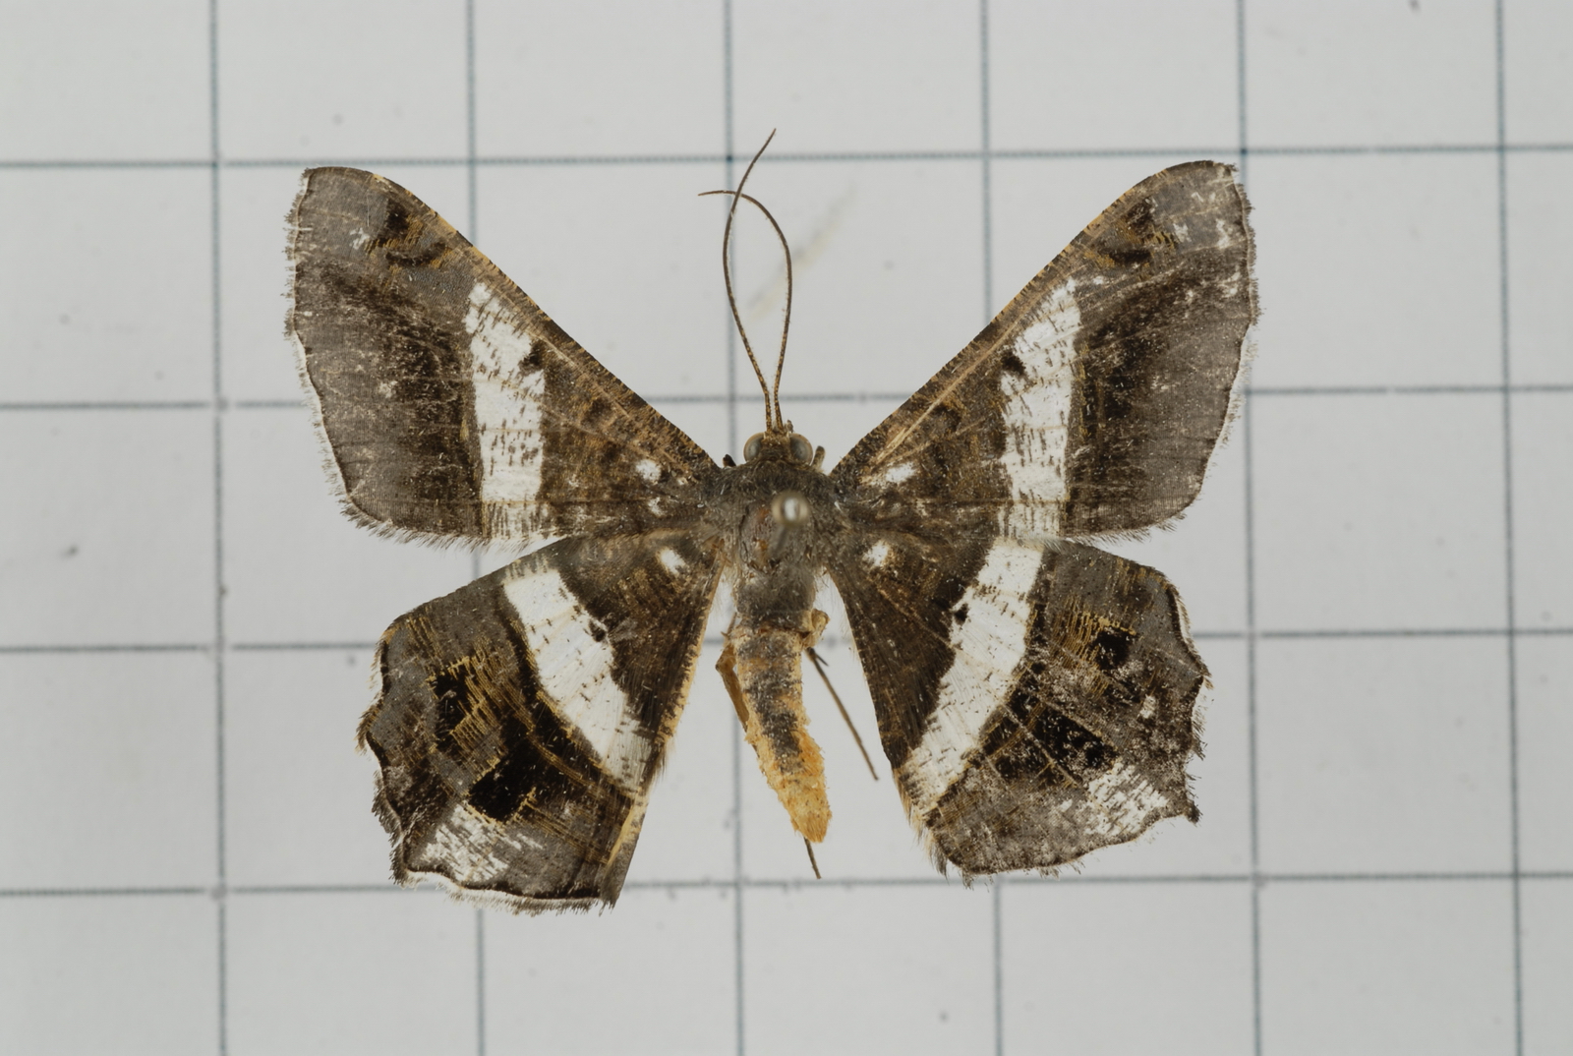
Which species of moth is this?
Chiasmia eleonora eleonora
